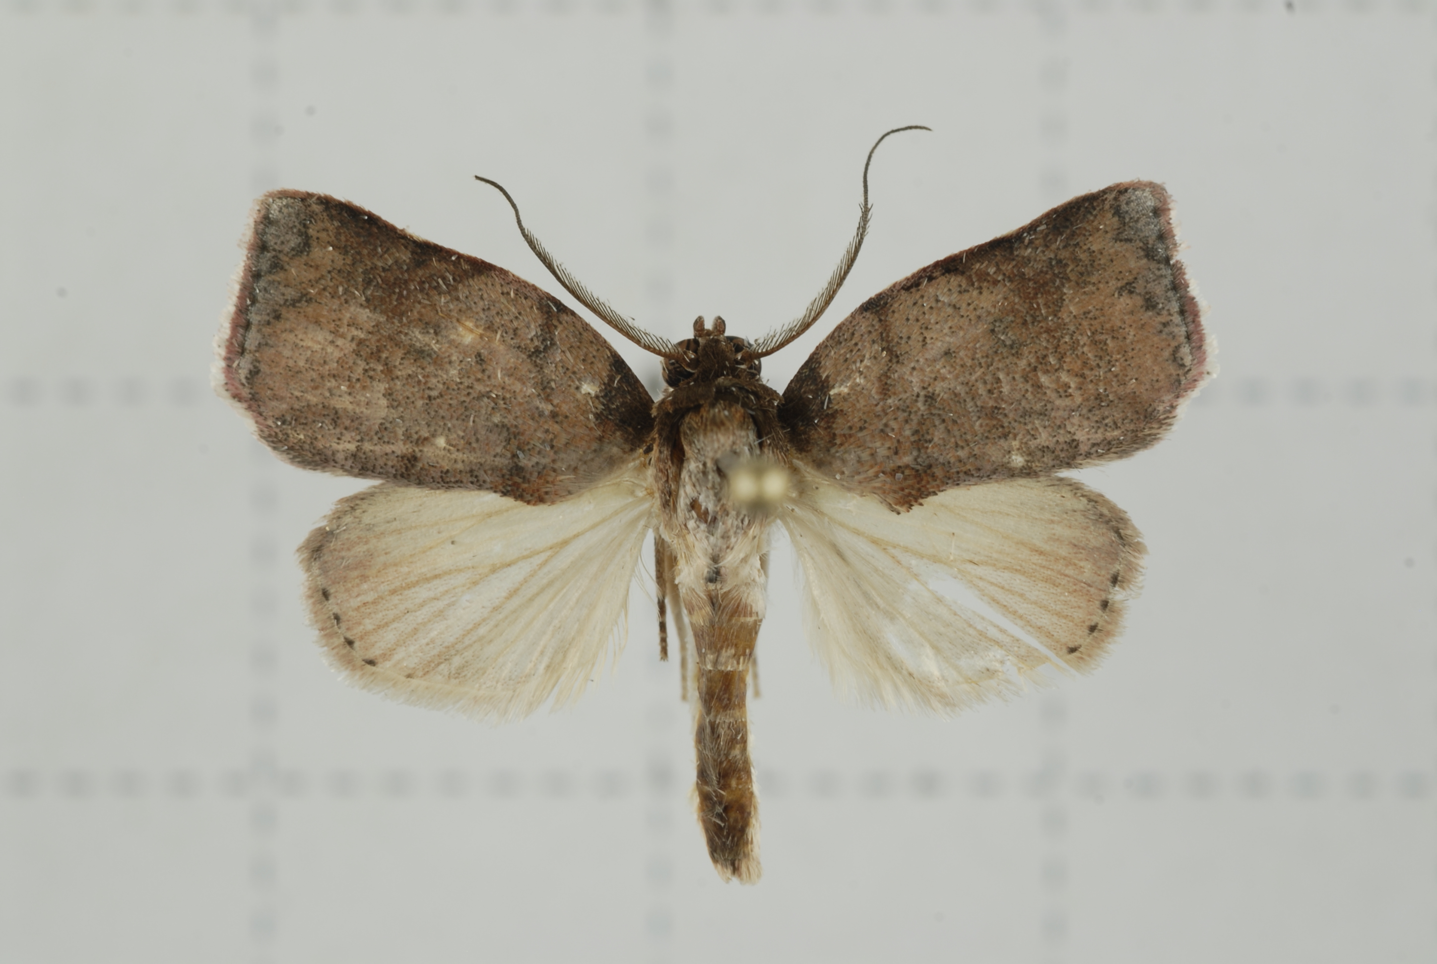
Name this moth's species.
Beara tortriciformis
